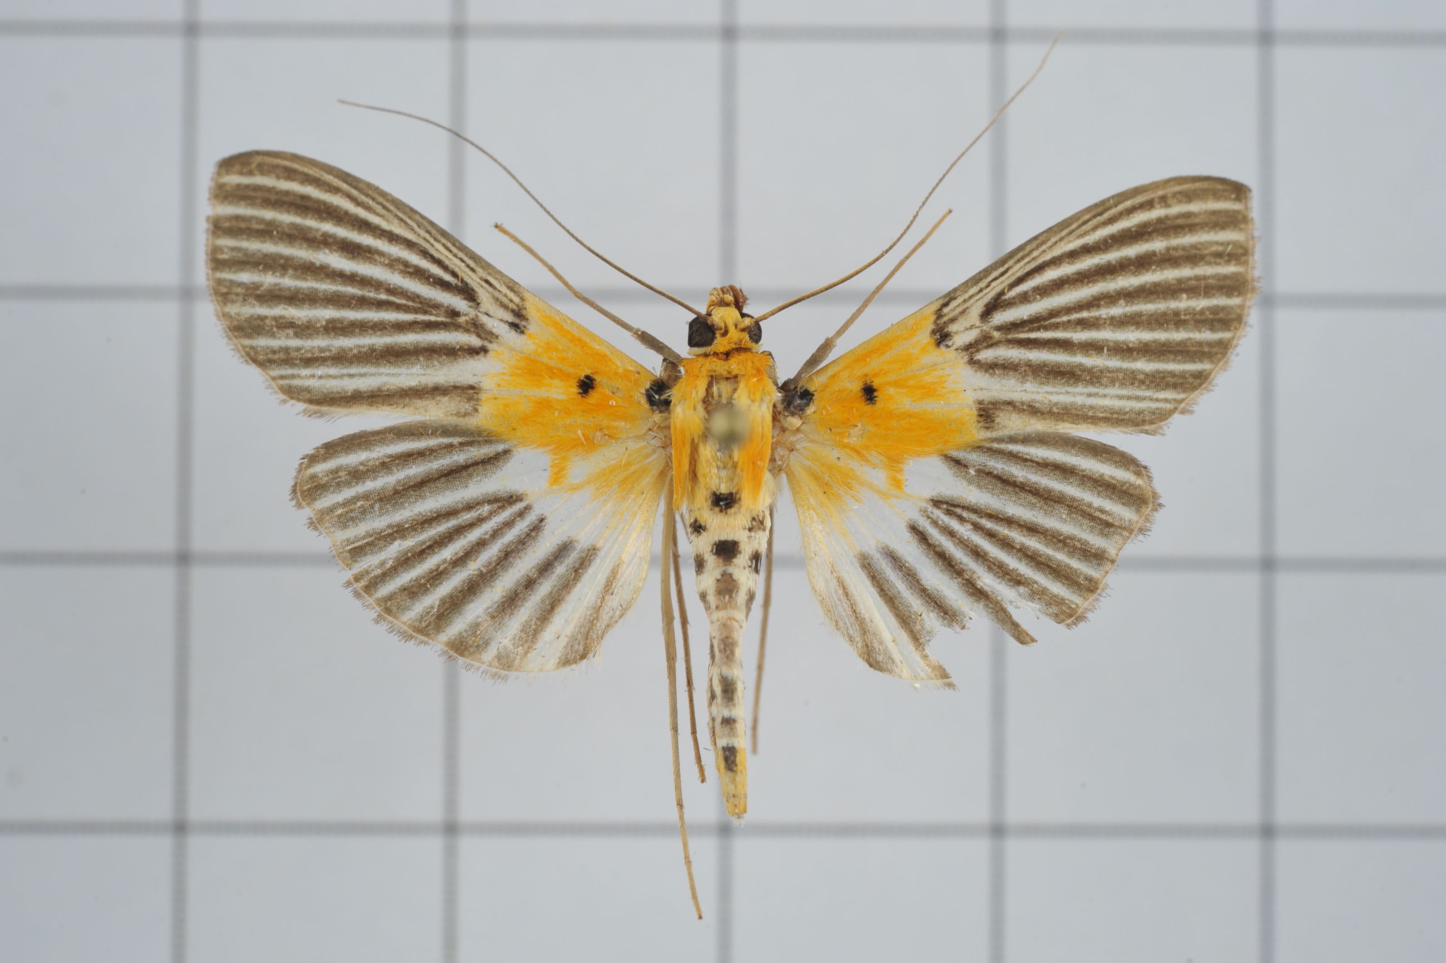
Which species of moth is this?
Nevrina procopia
